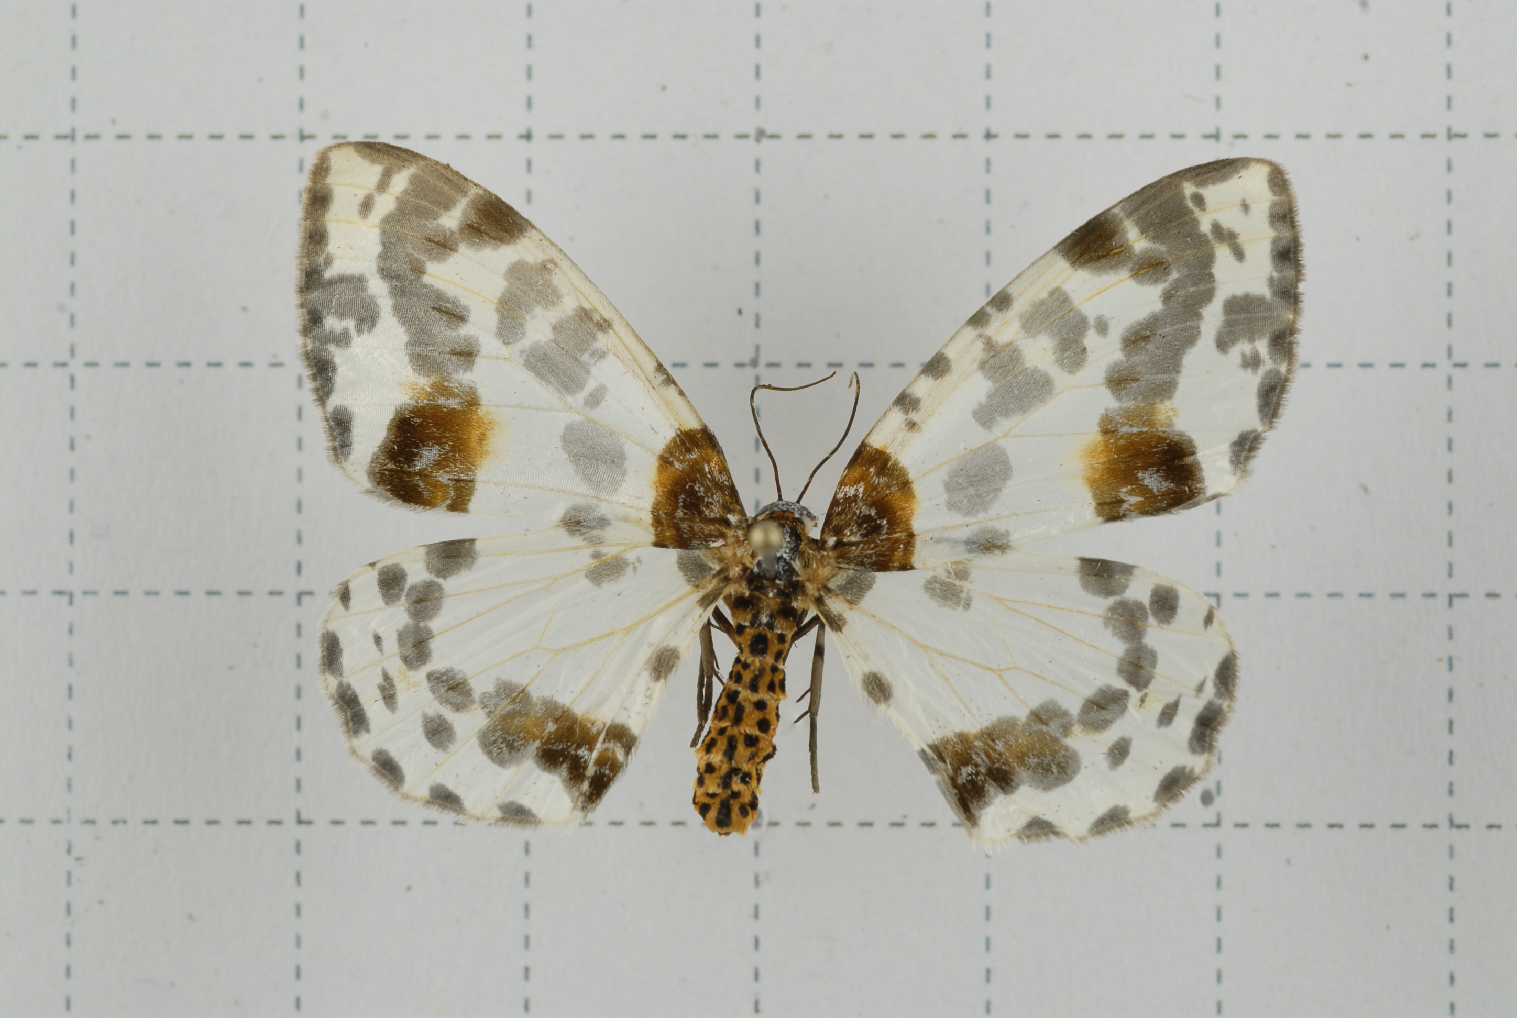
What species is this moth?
Abraxas formosilluminata
